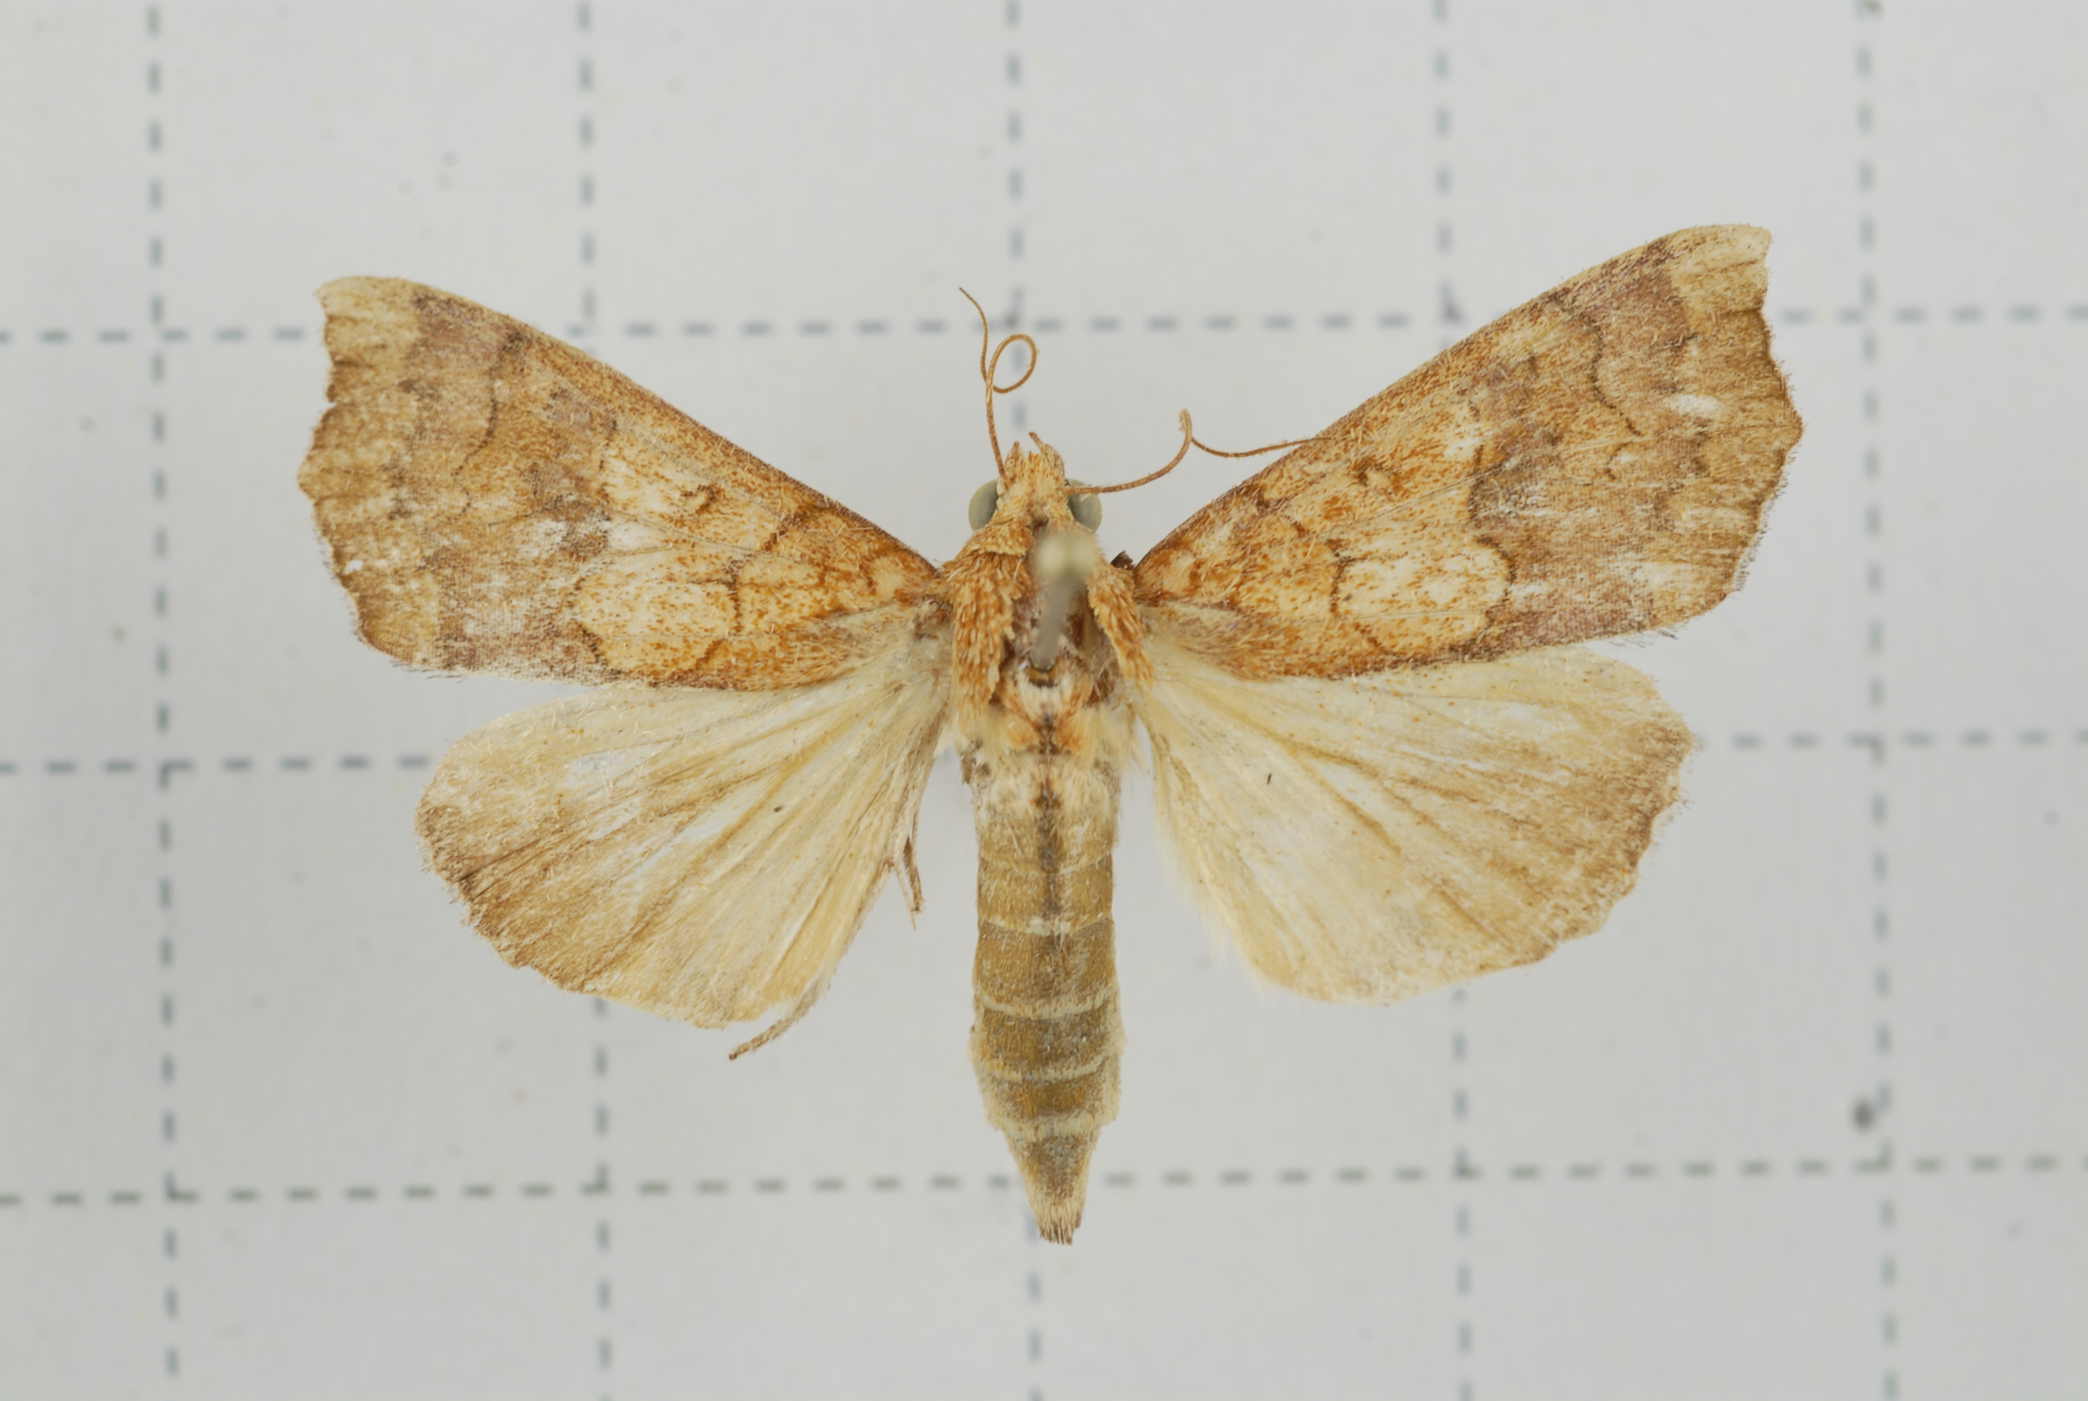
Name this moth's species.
Cosmophila lyona
